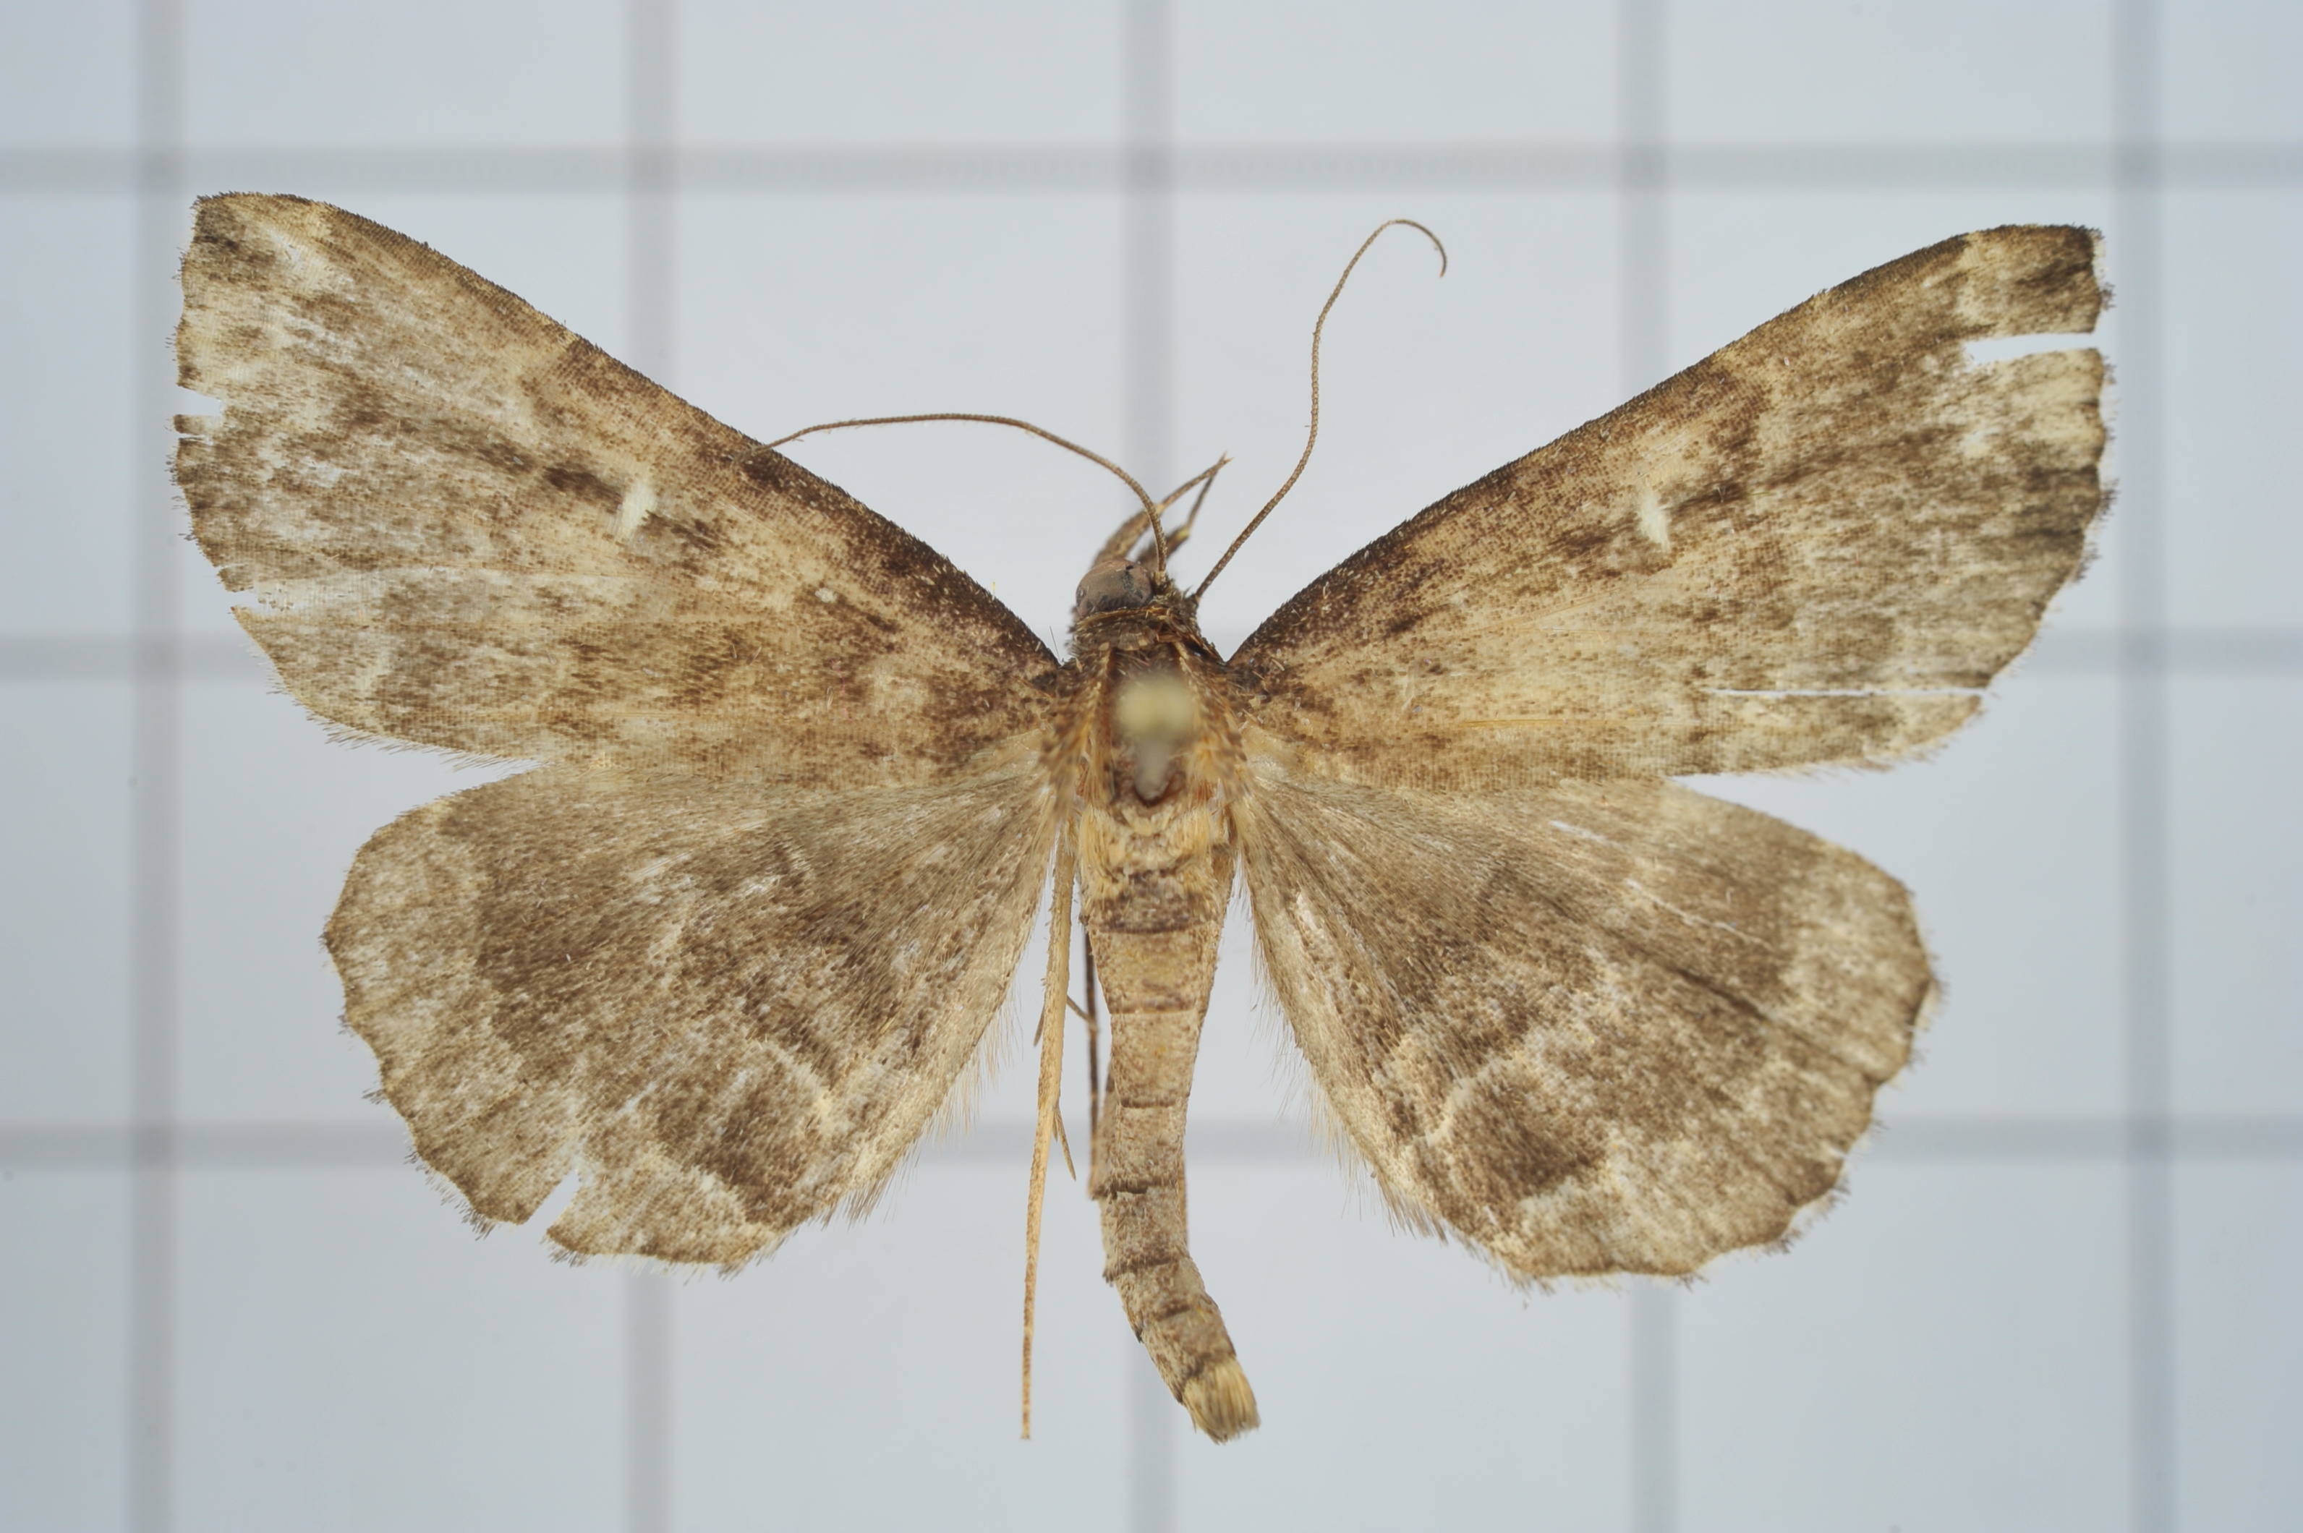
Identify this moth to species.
Adrapsa rivulata
